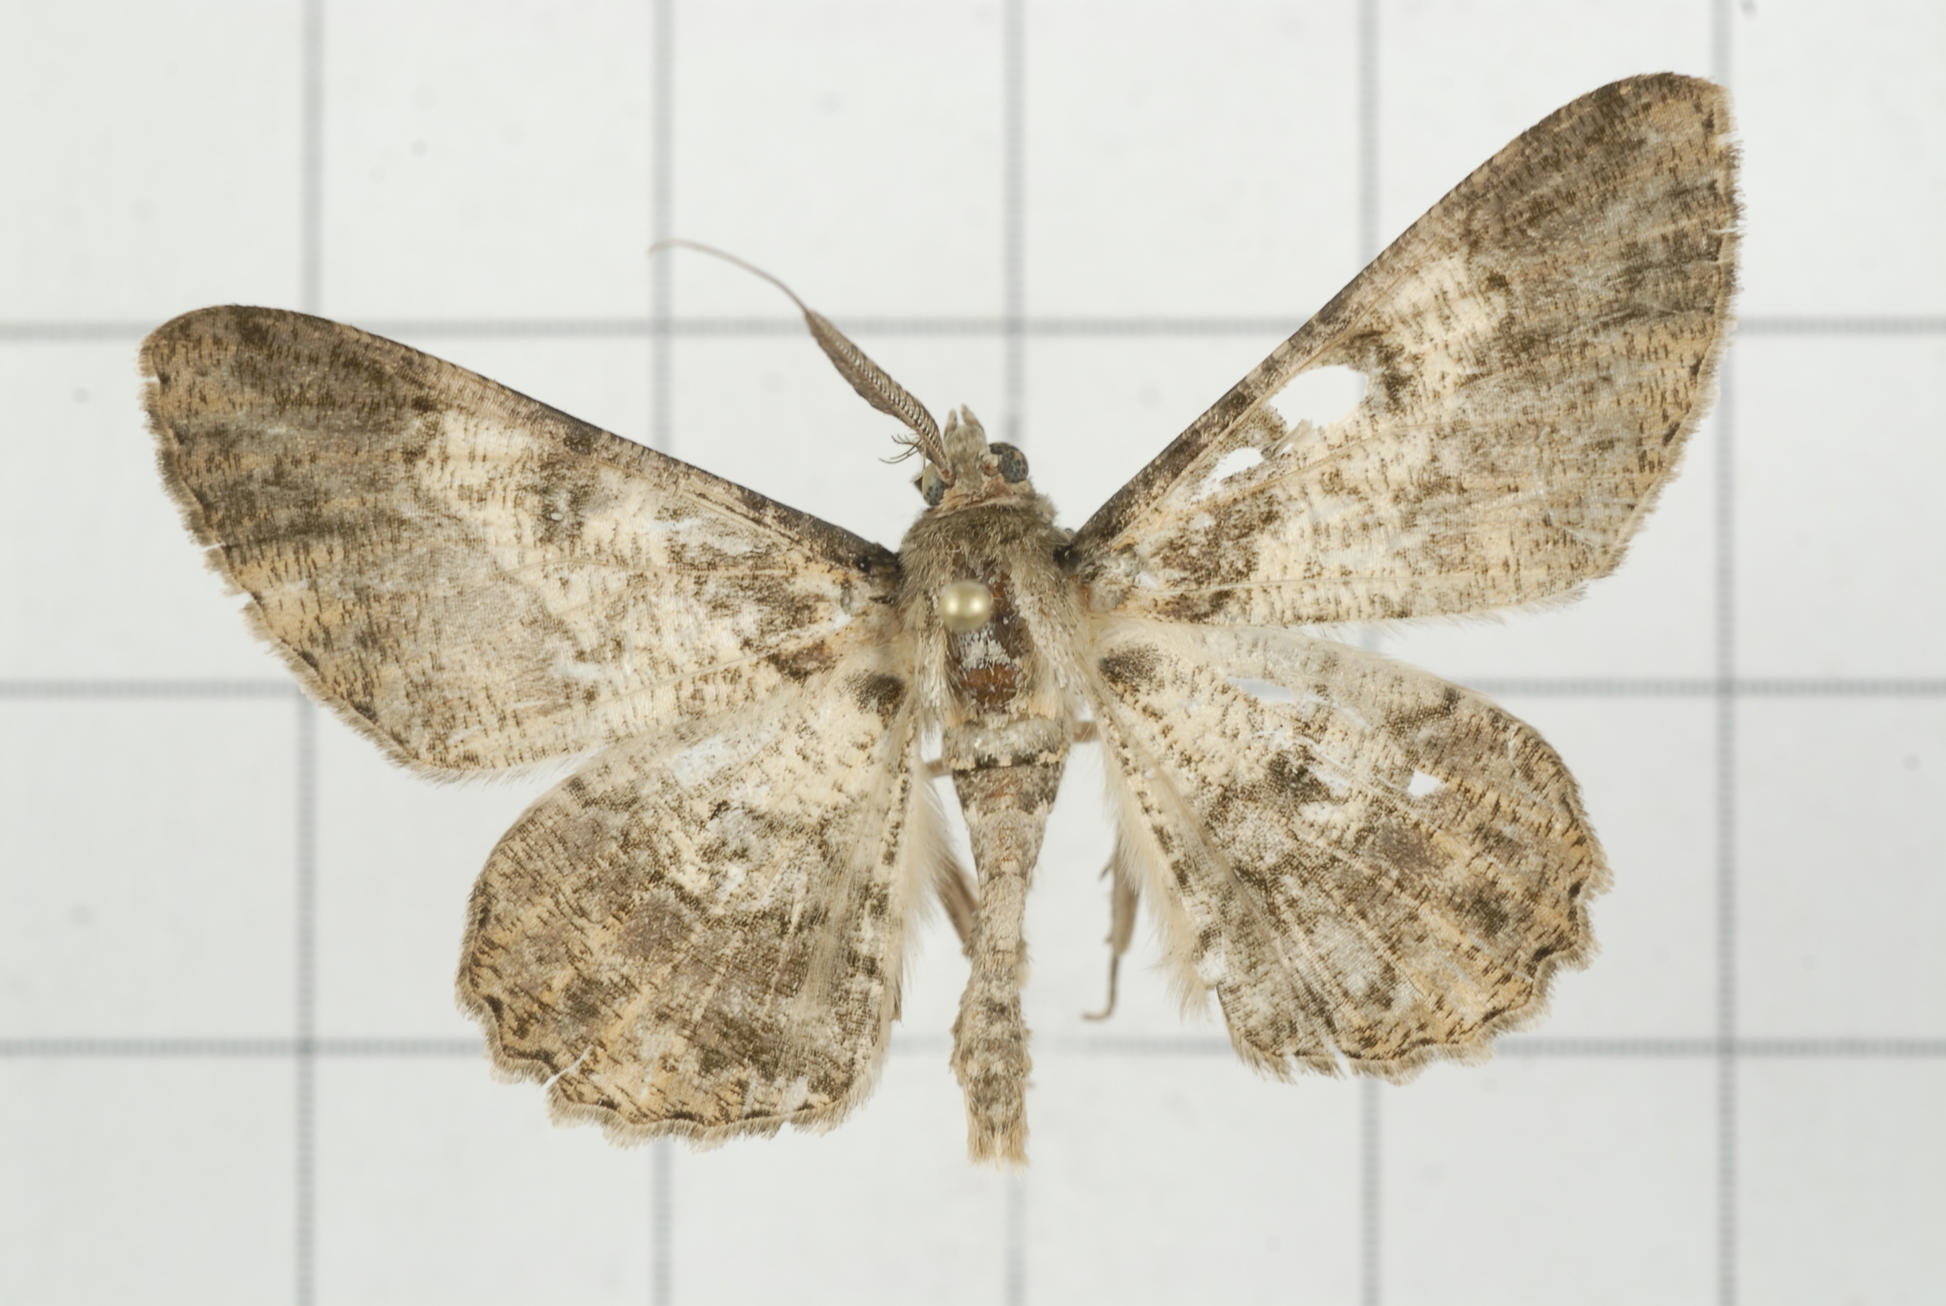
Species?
Cleora fraterna
